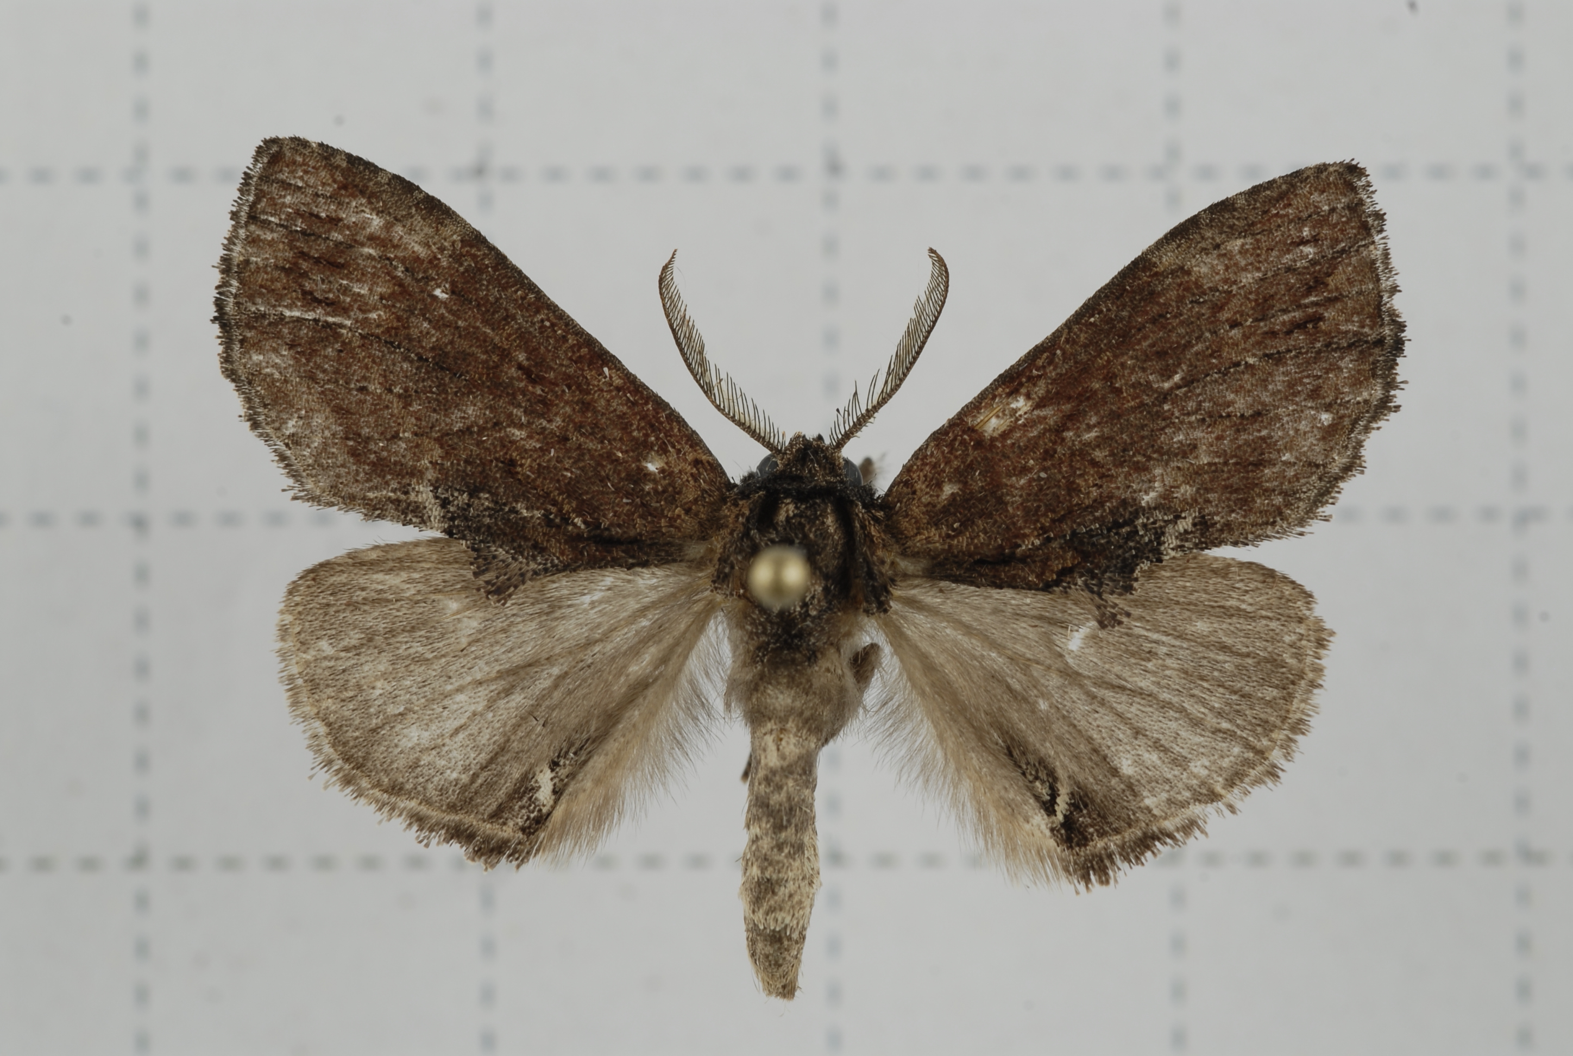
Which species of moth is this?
Lophontosia fusca
